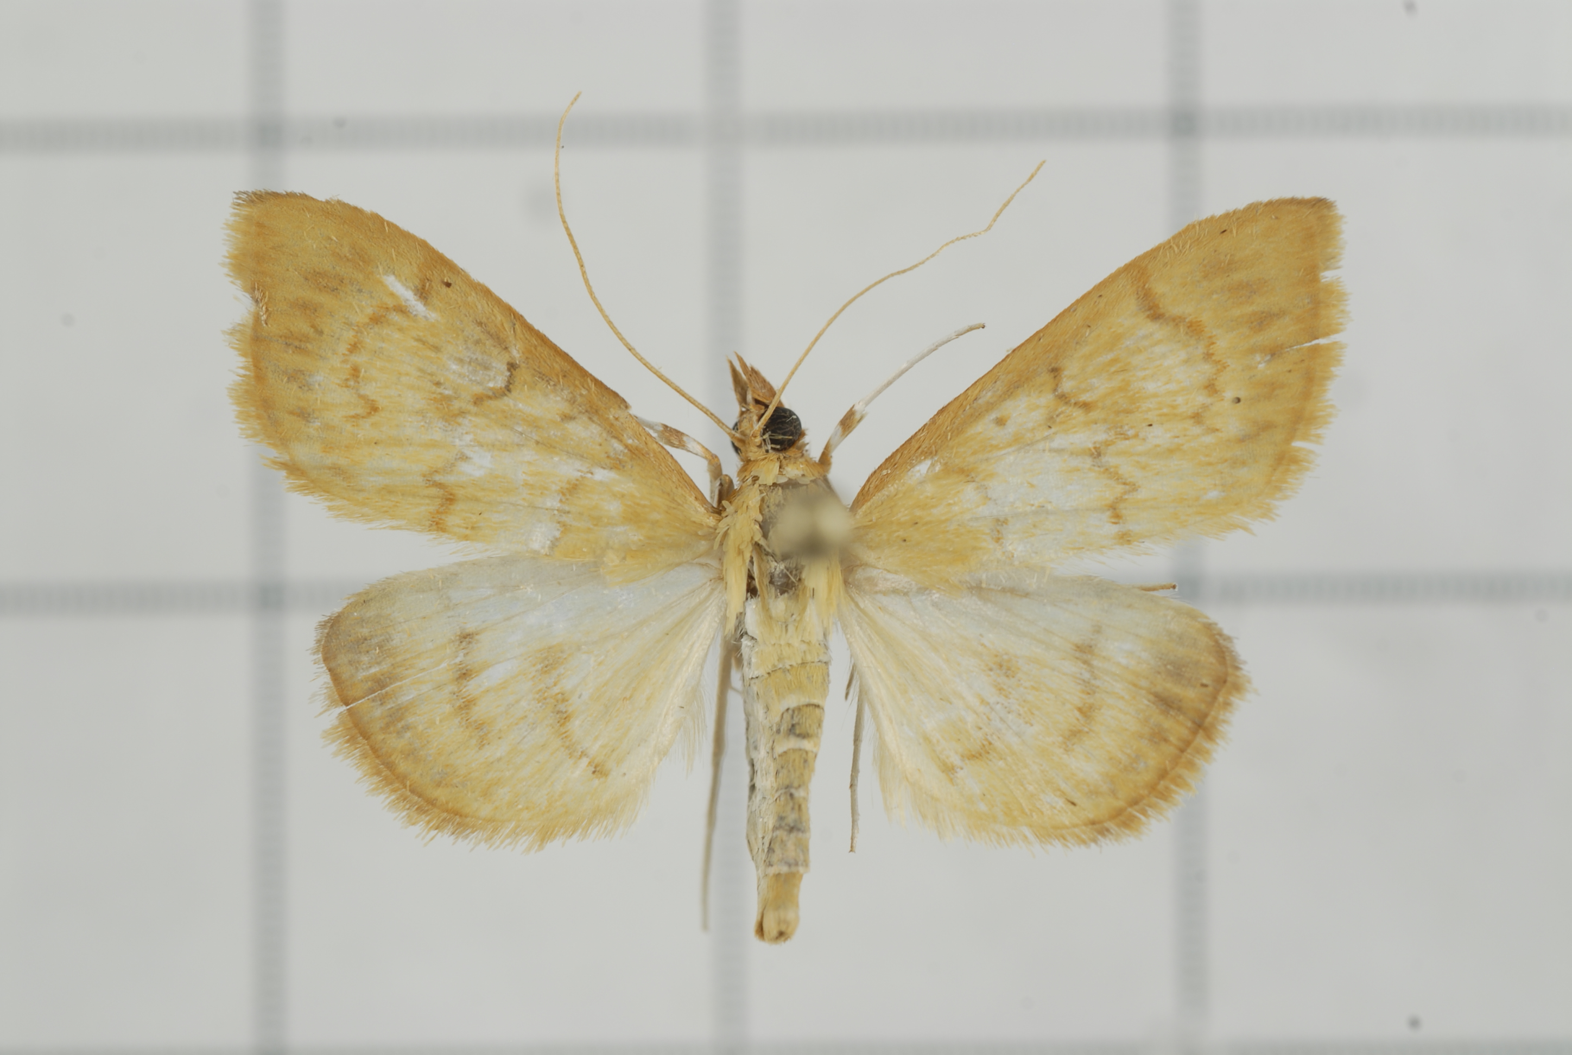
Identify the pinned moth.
Ecpyrrhorrhoe celatalis
